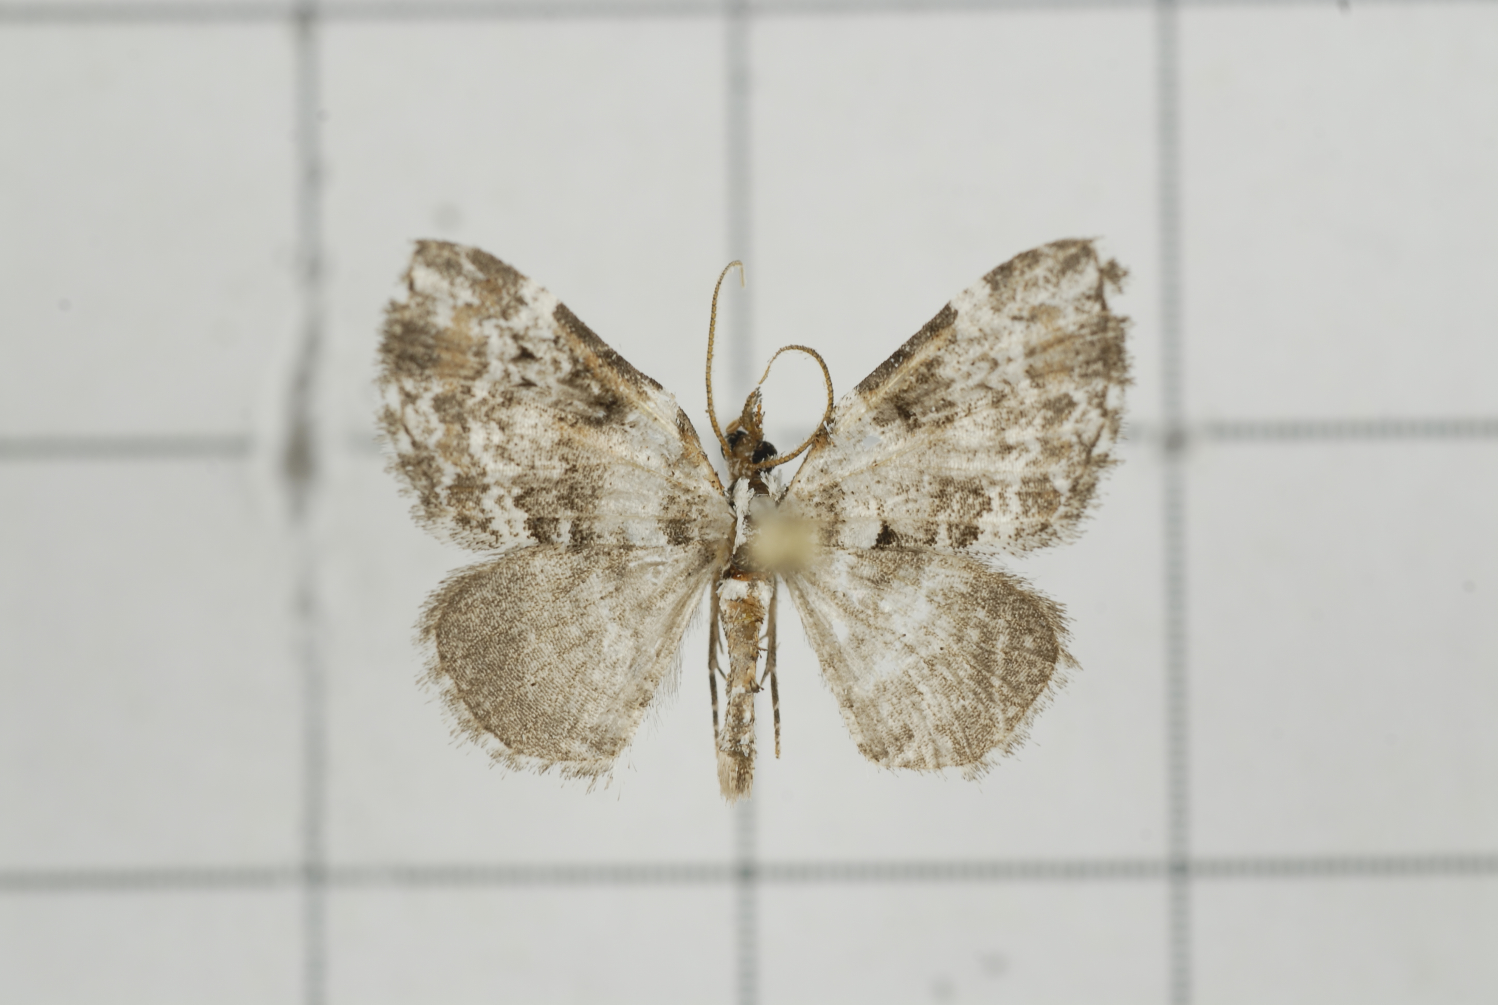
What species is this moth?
Perizoma fasciaria
